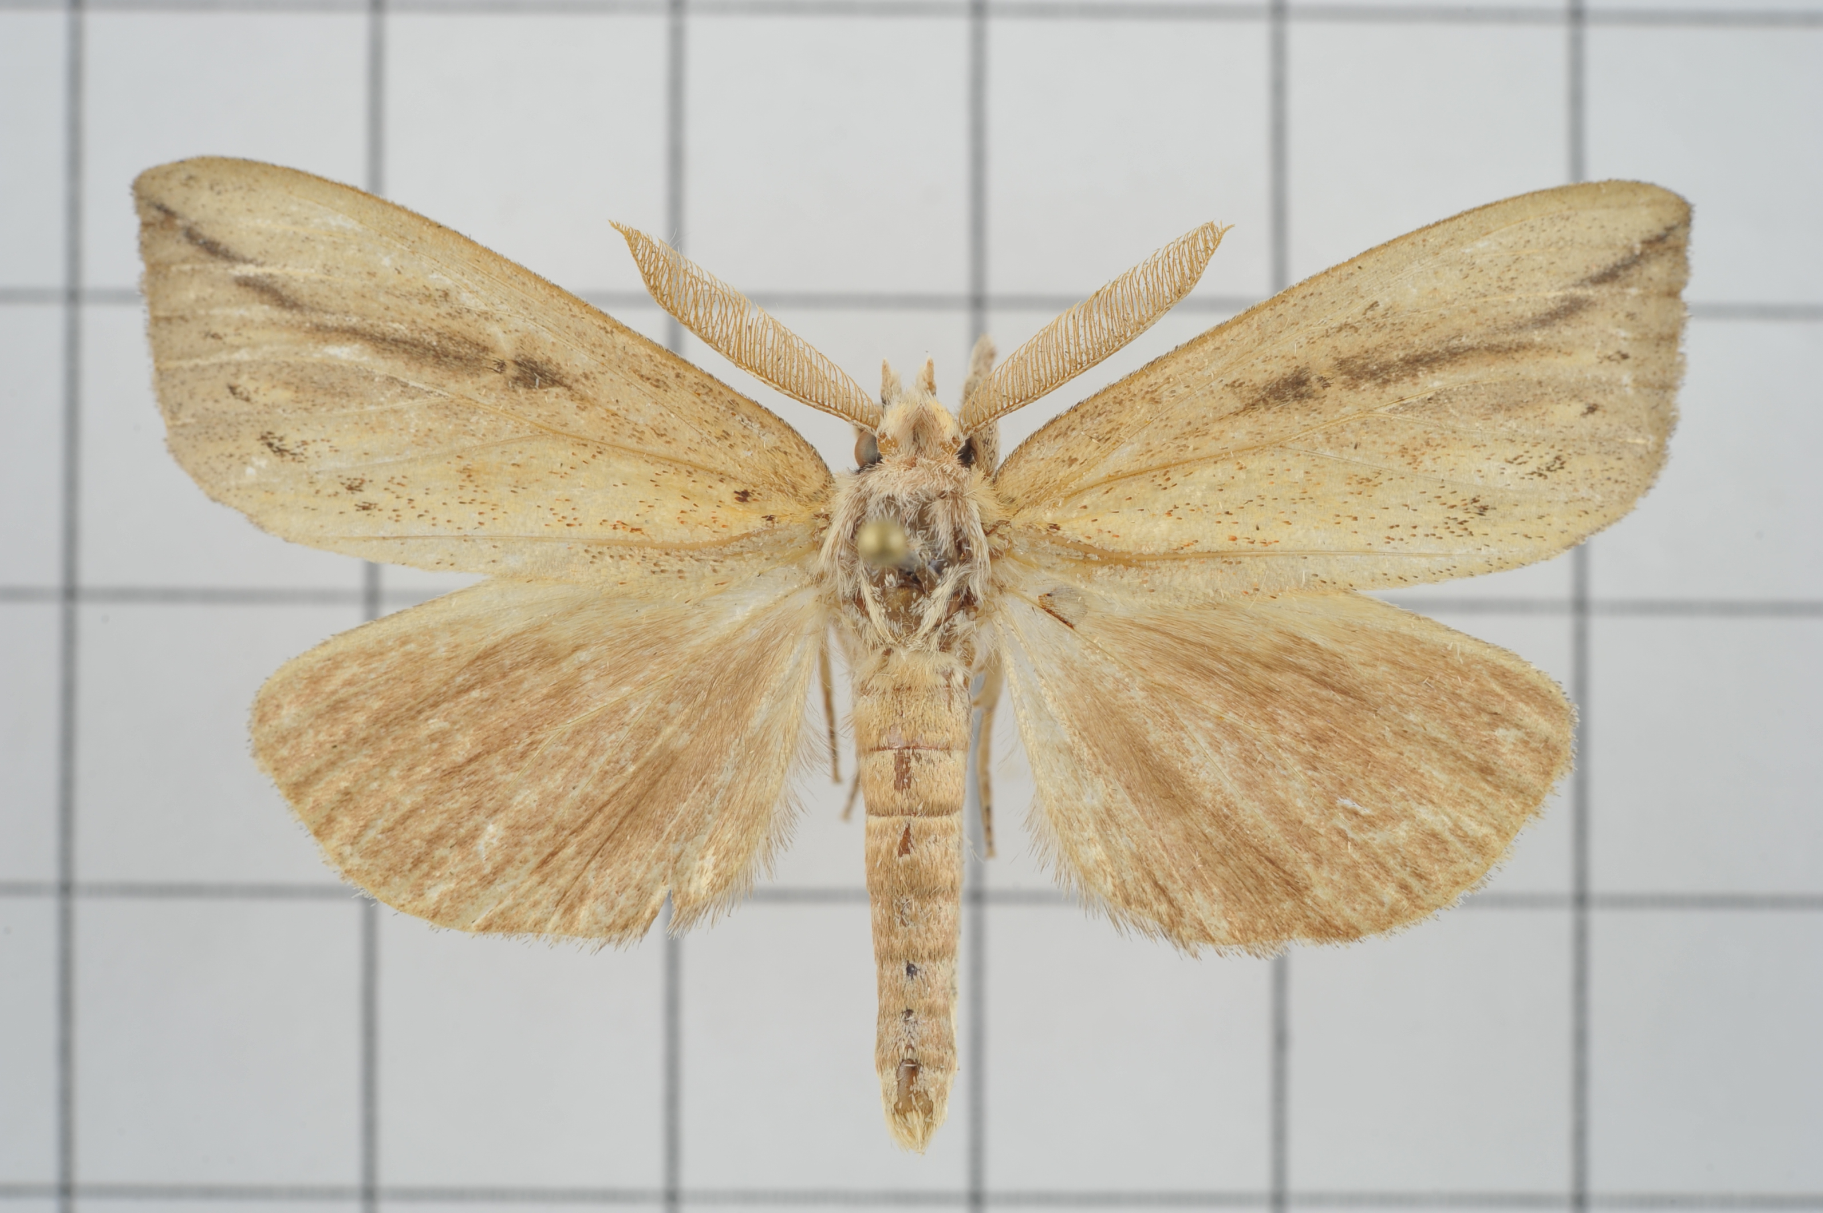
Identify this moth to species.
Periergos magna
